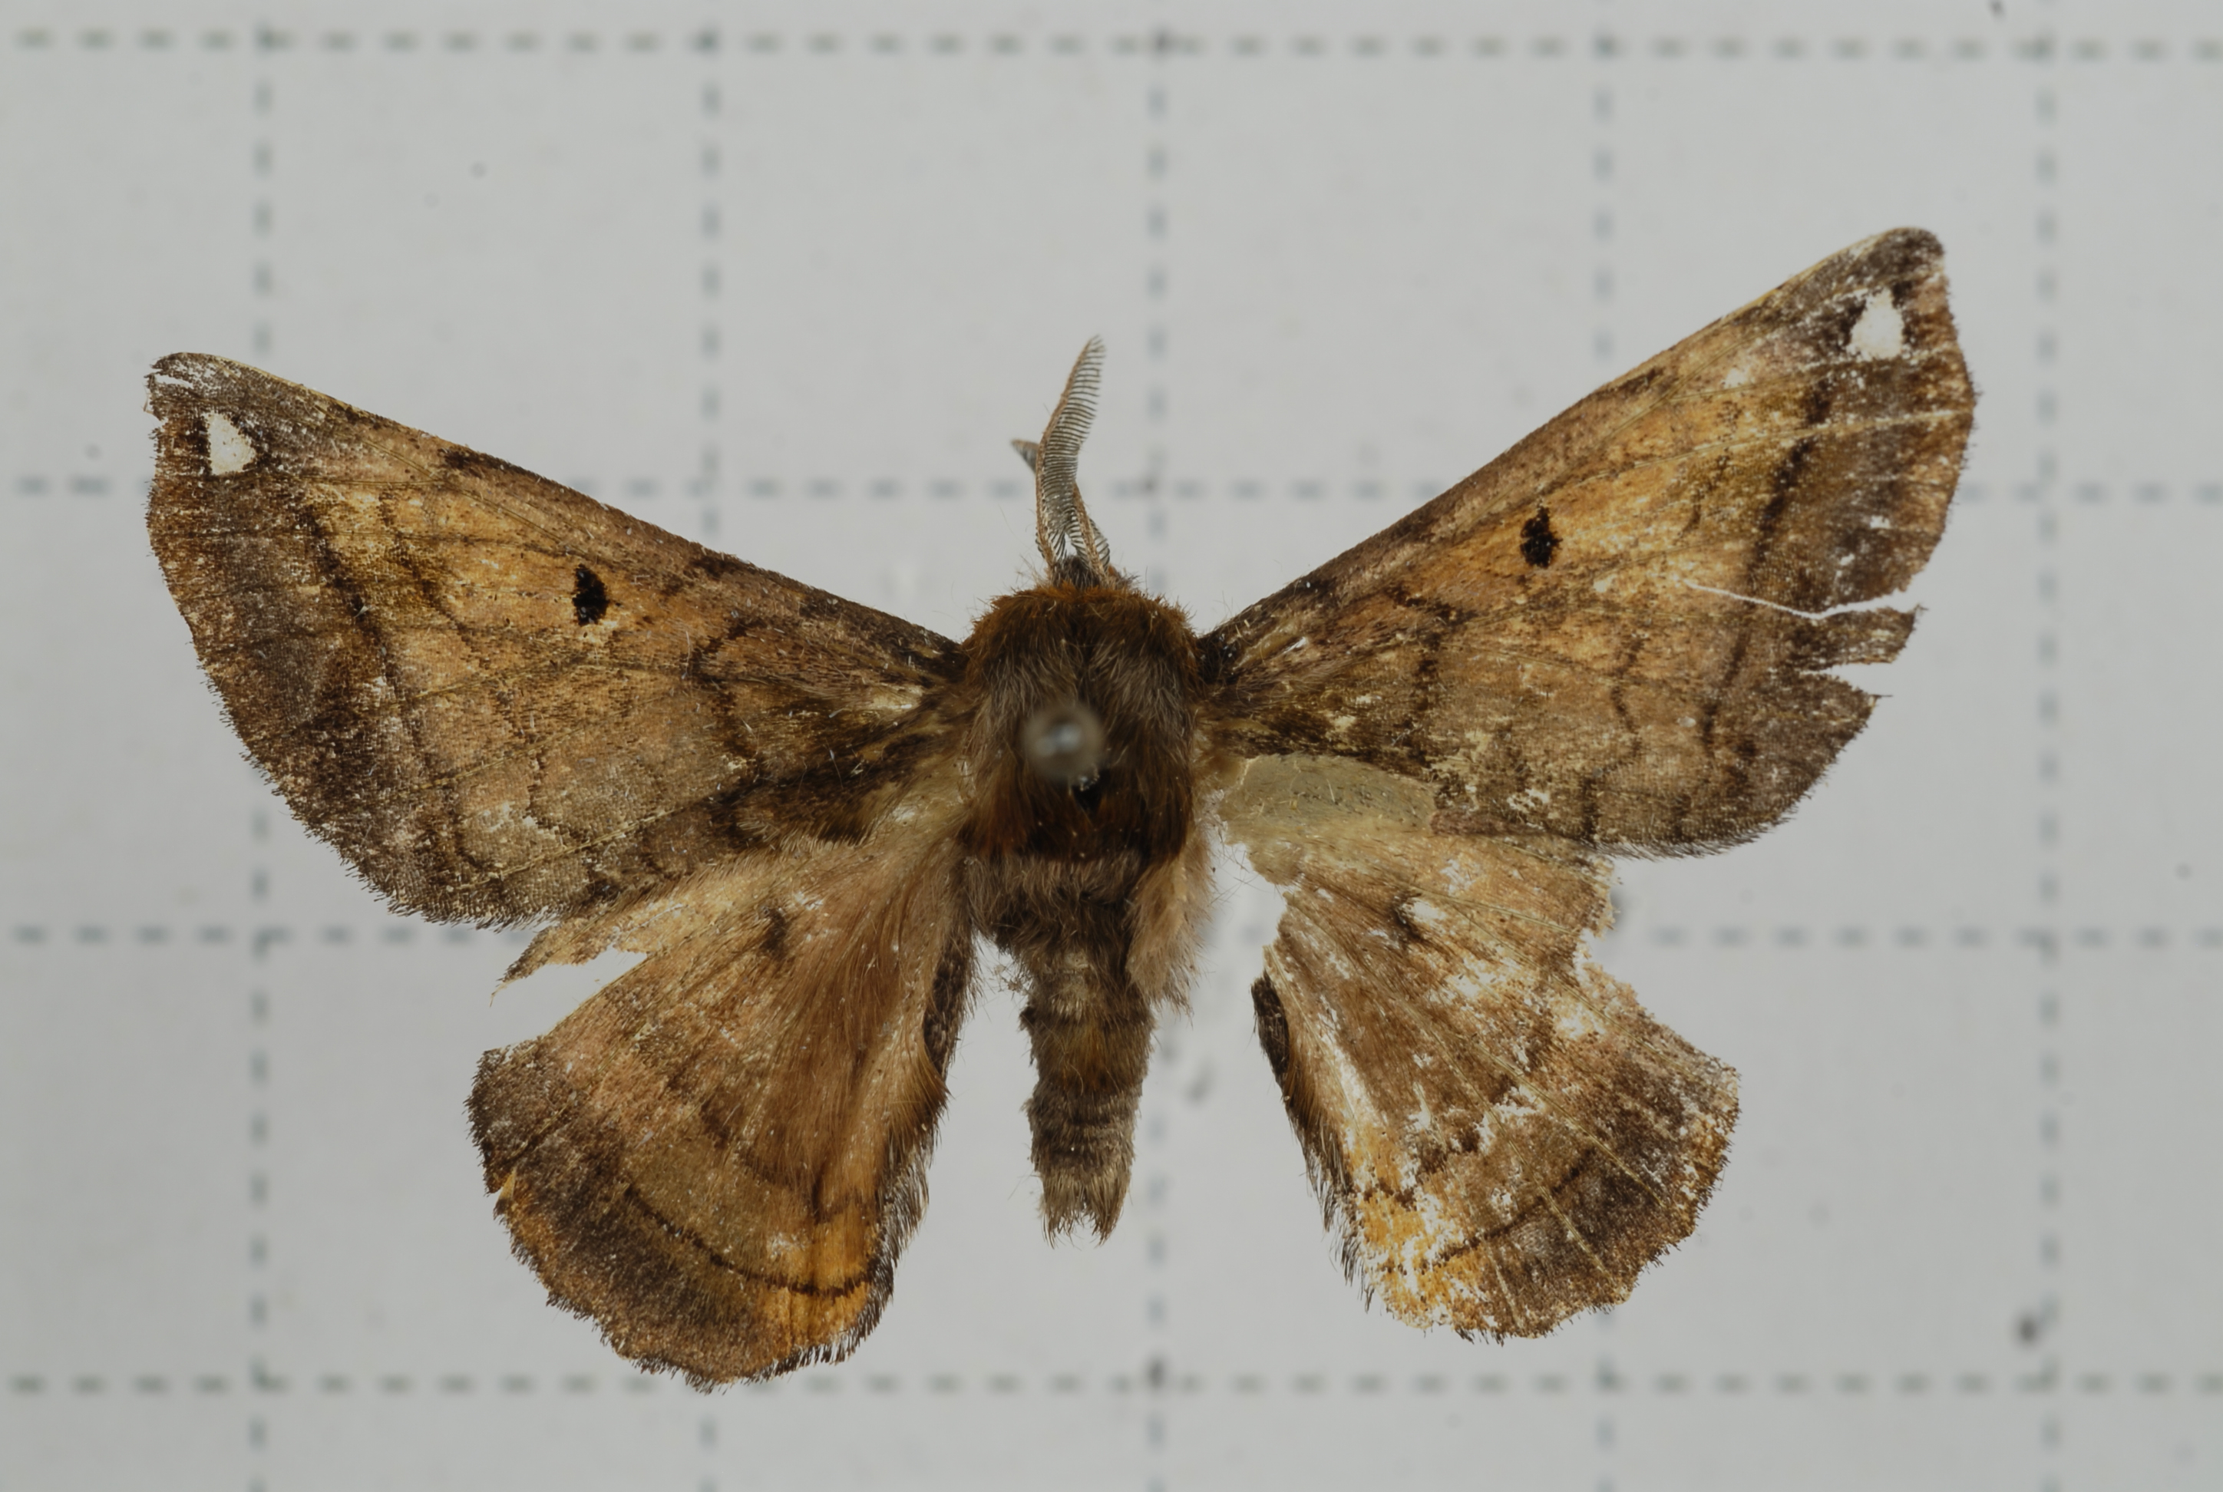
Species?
Prismosticta fenestrata
